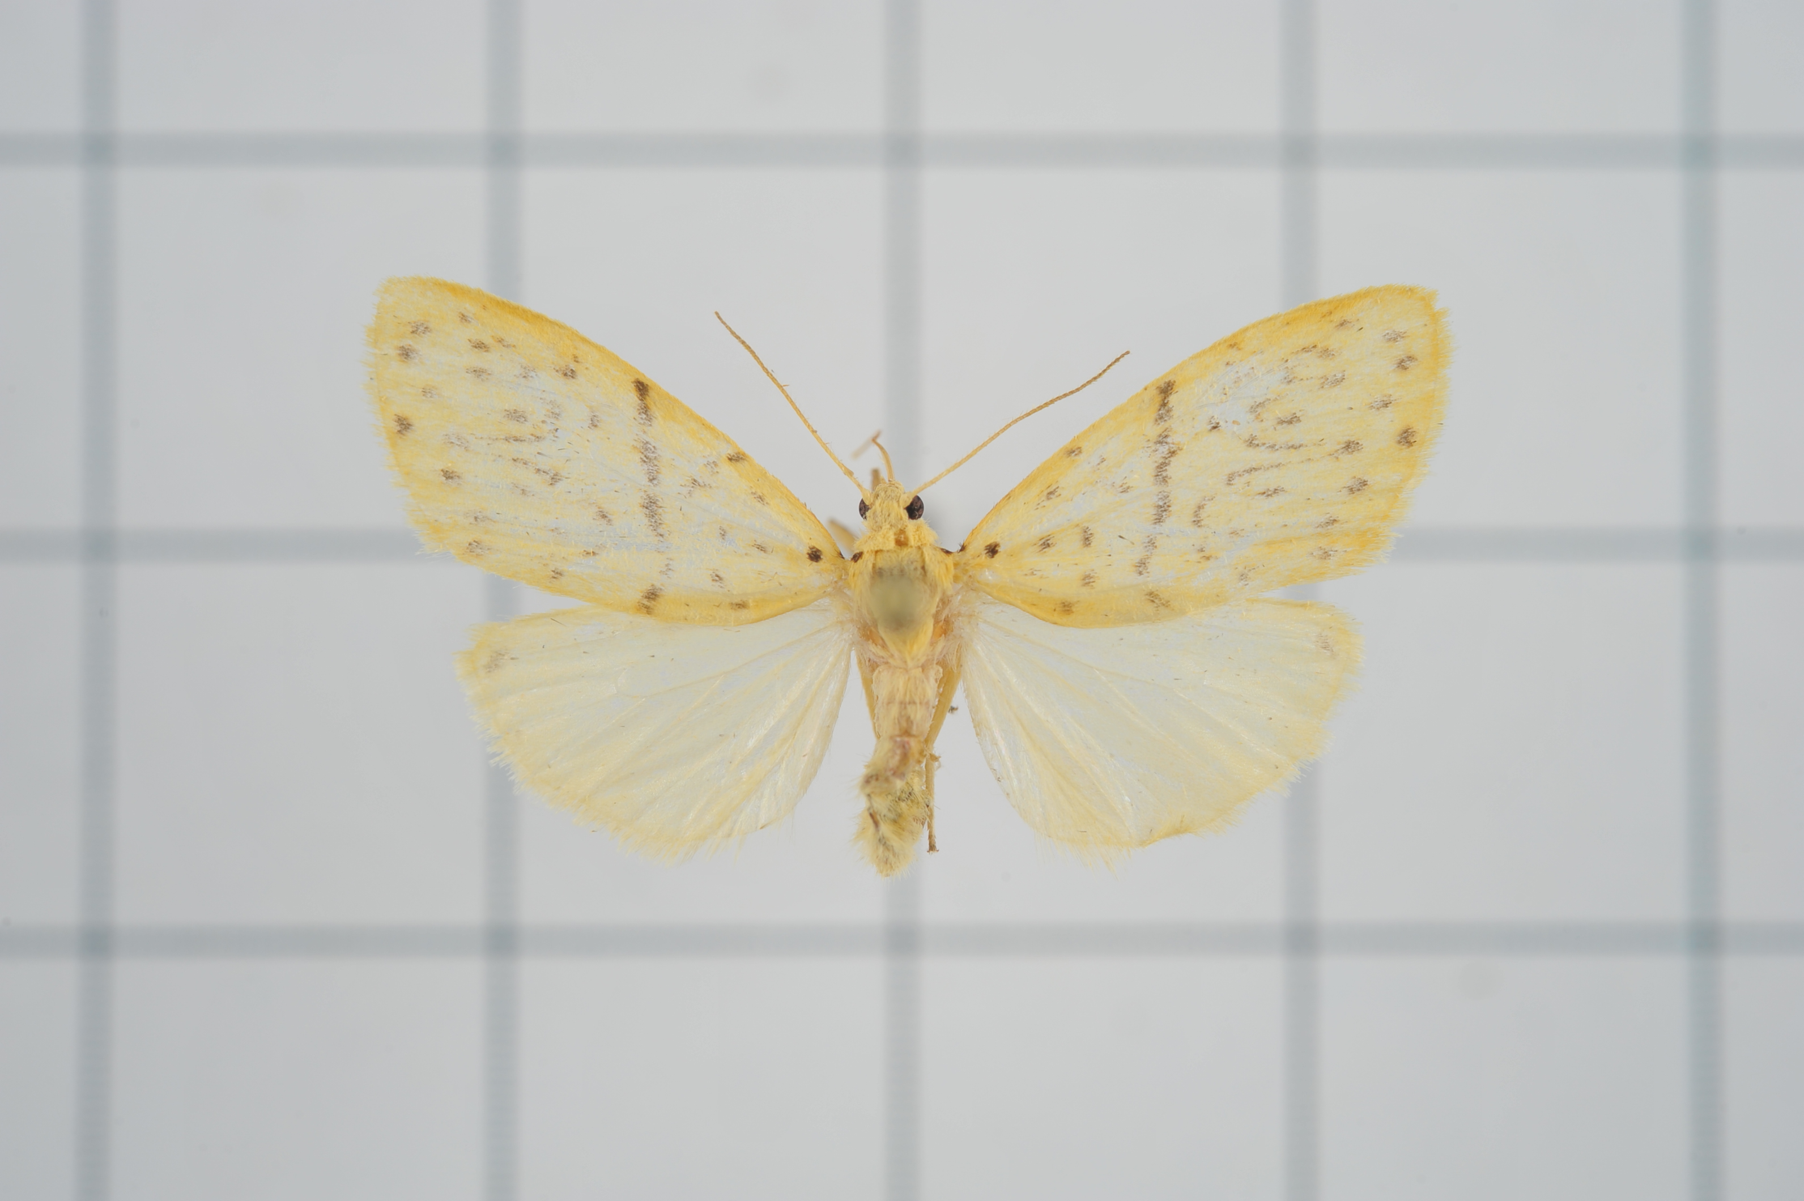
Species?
Huangilene alikangiae alikangiae
